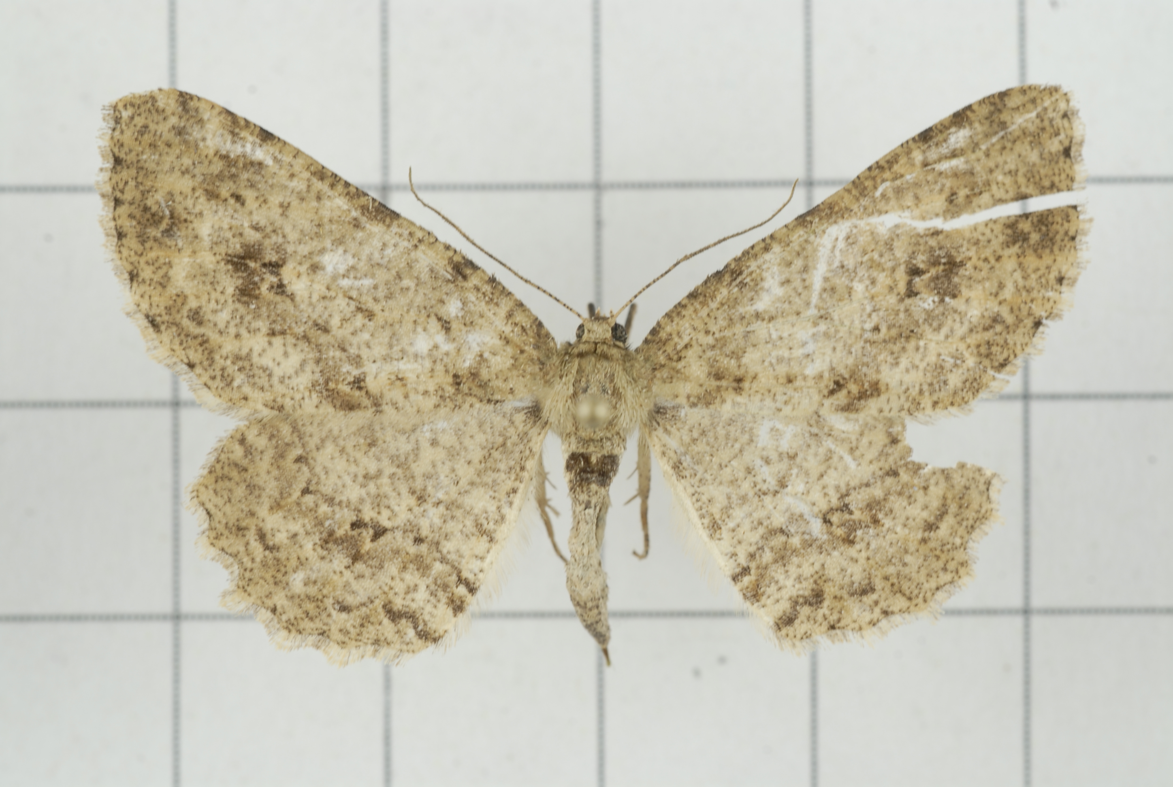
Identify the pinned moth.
Ectropis excellens
